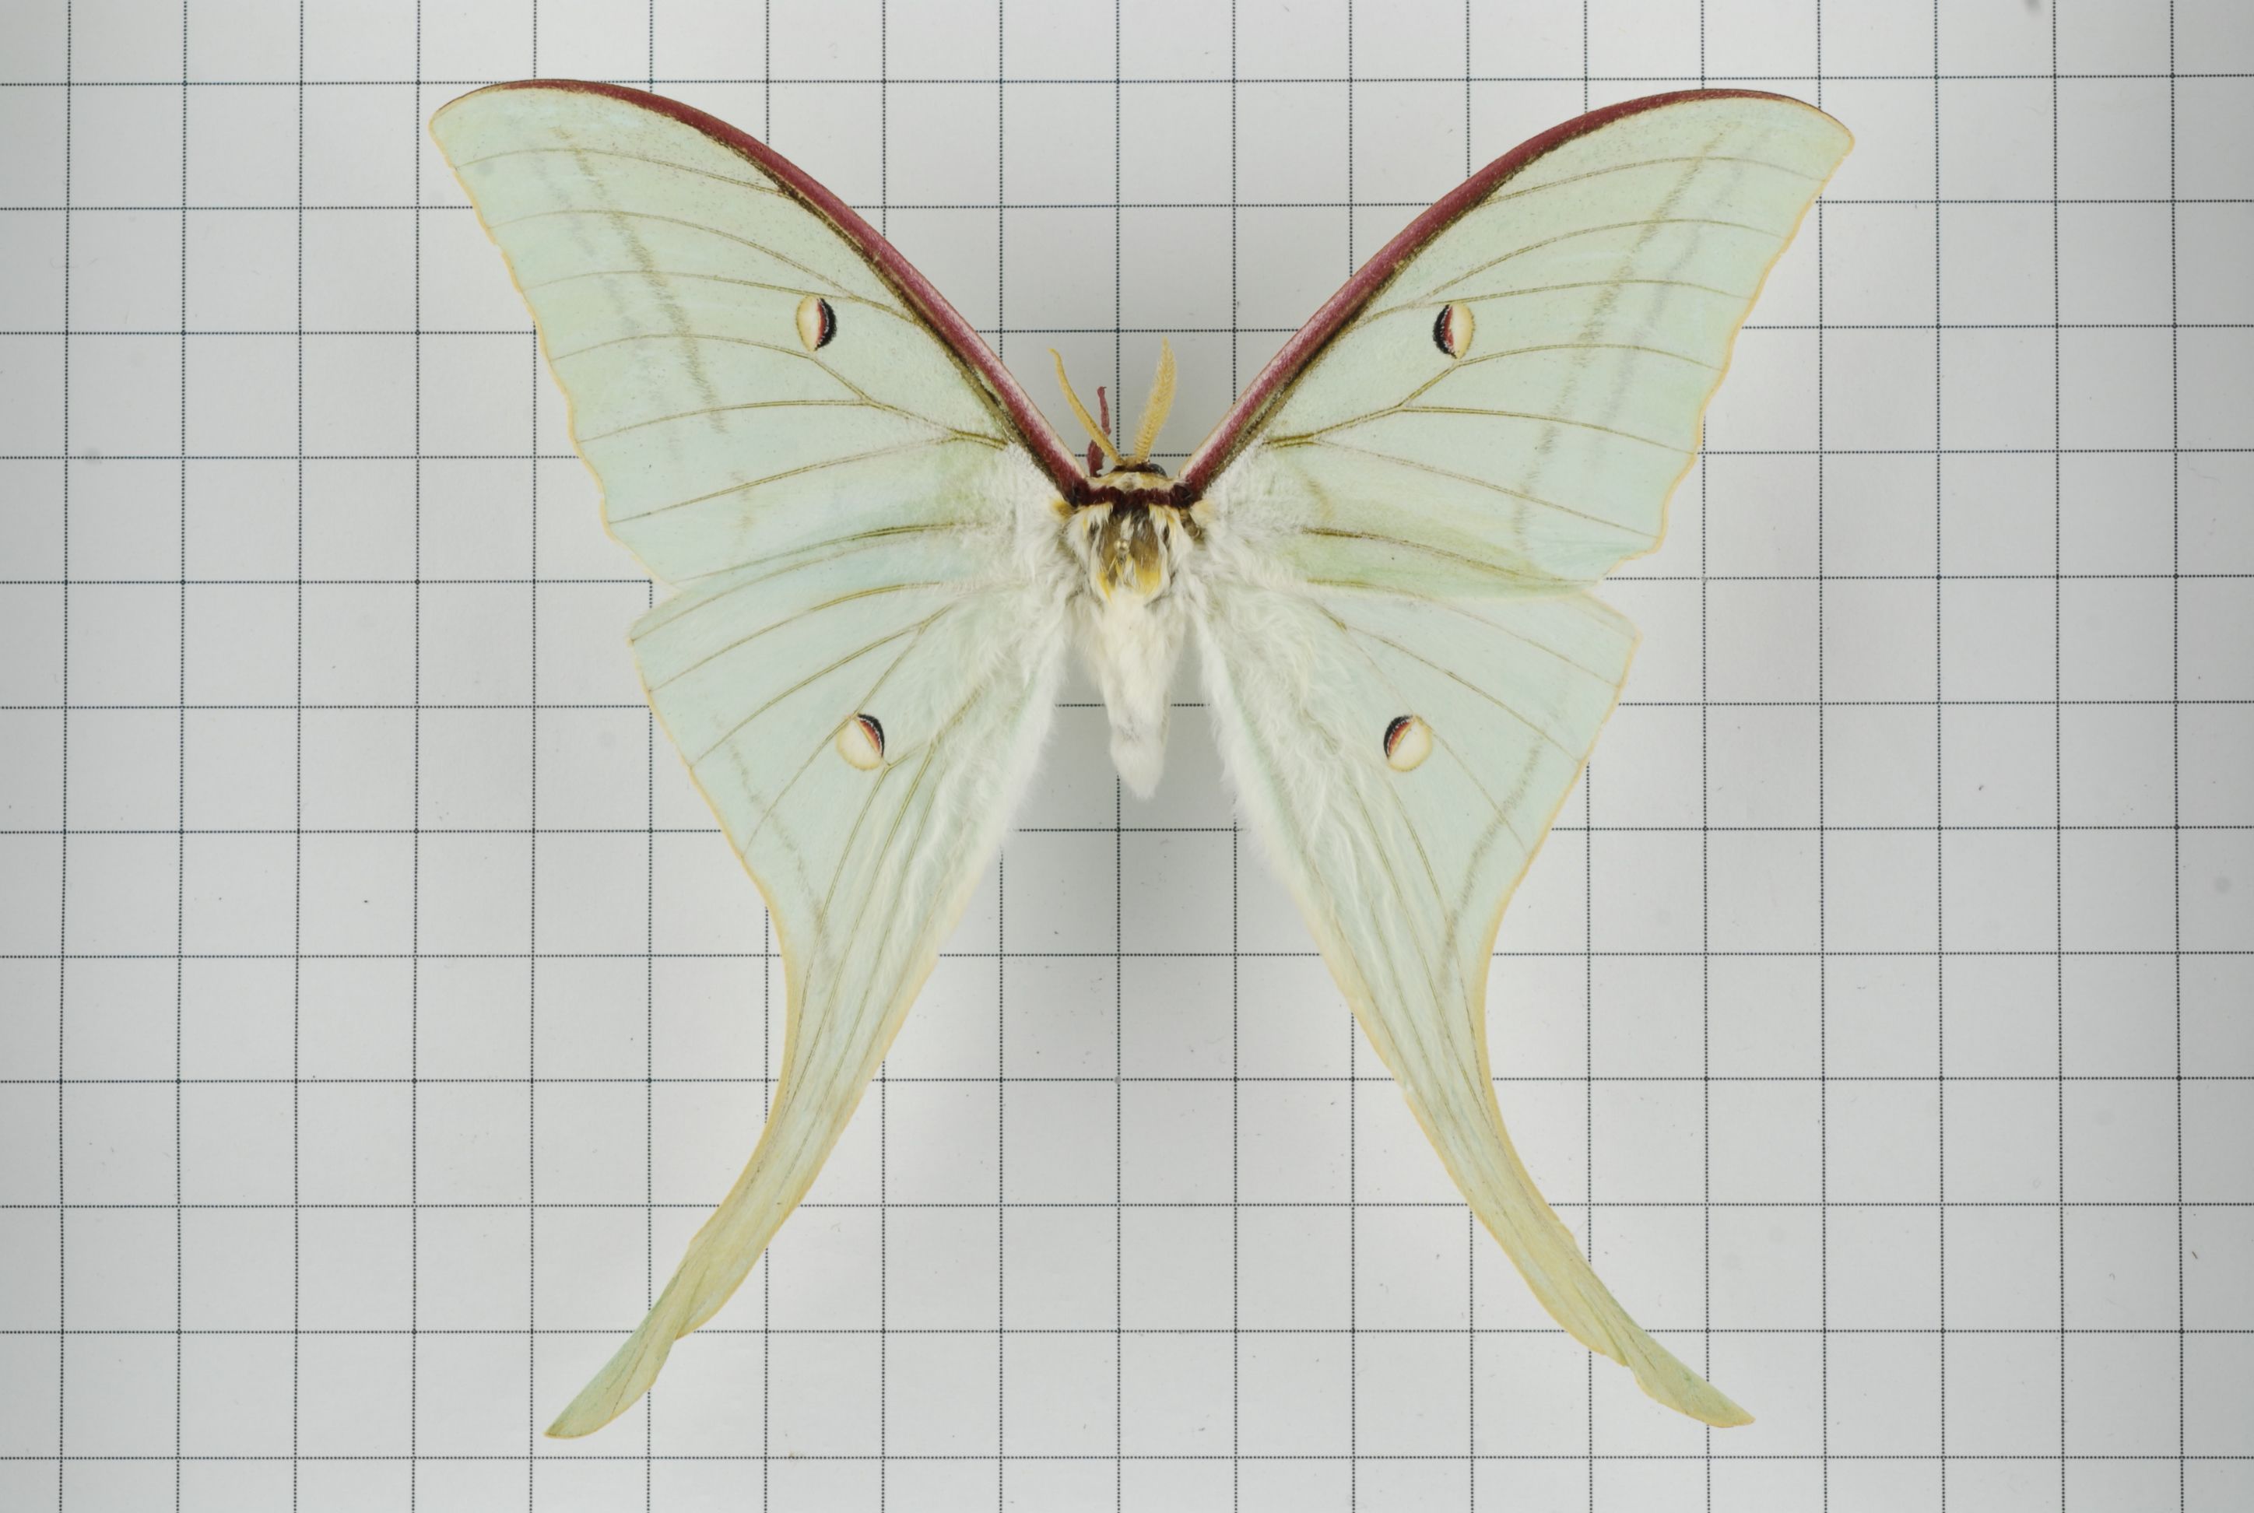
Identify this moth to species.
Actias ningpoana ningtaiwana
